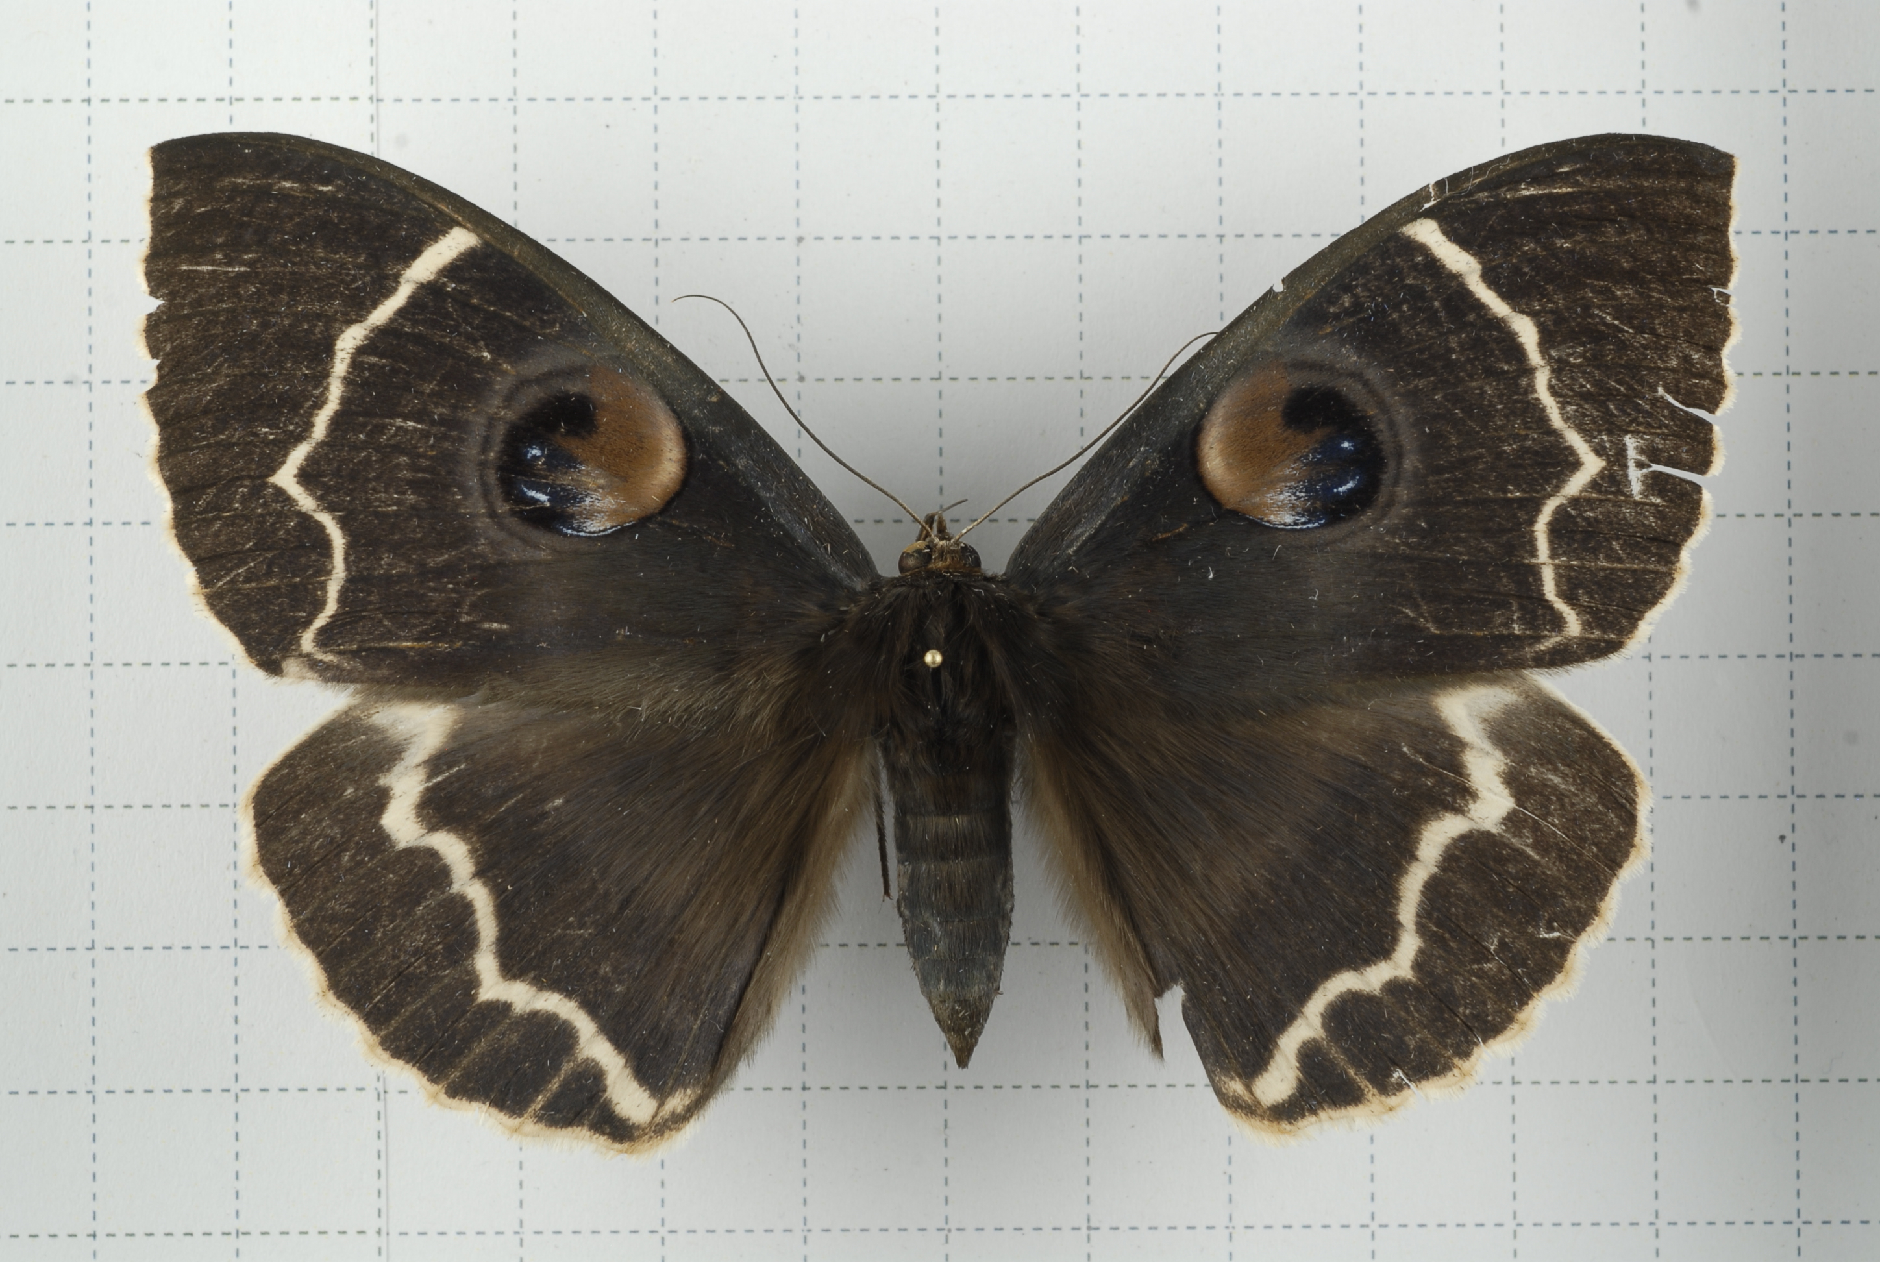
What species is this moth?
Erebus albicincta obscurata
